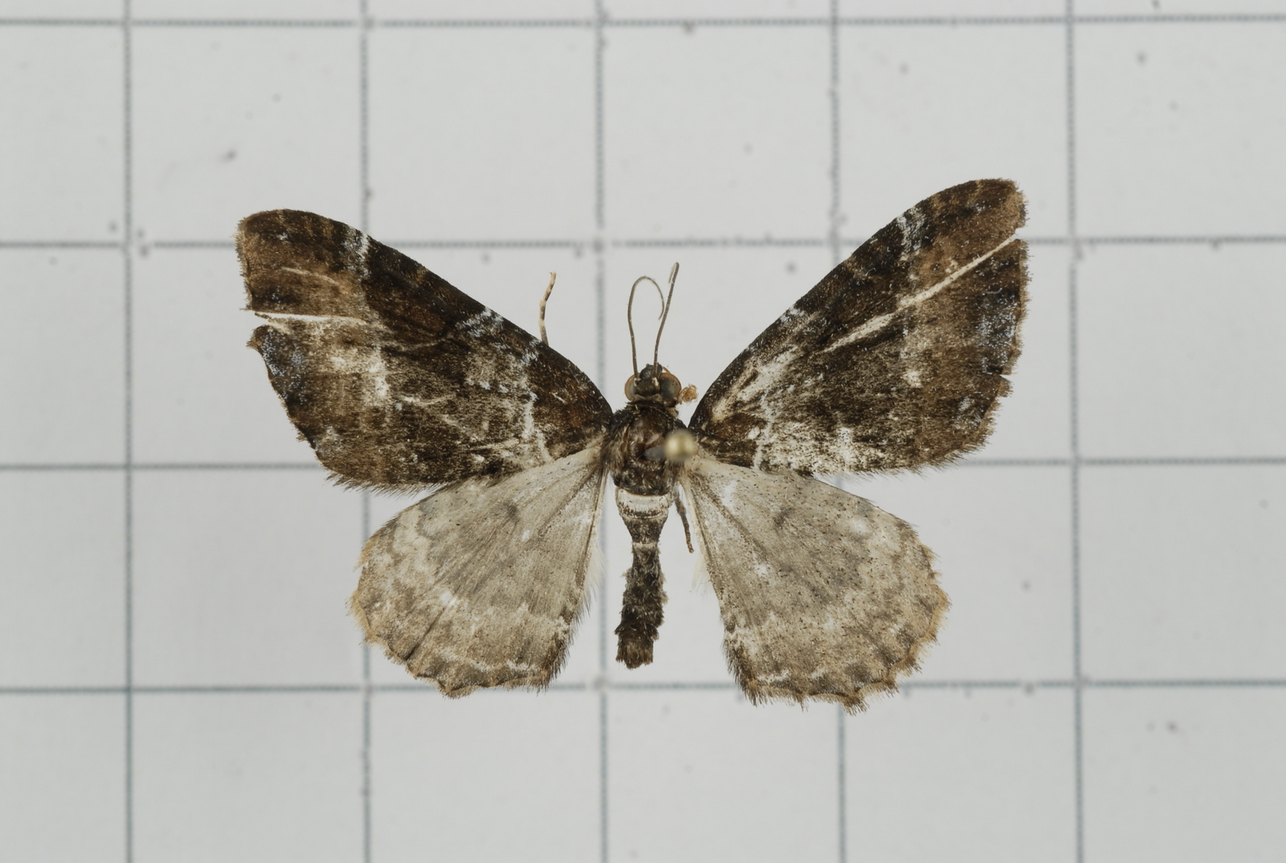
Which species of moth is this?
Melanthia catenaria mesozona
